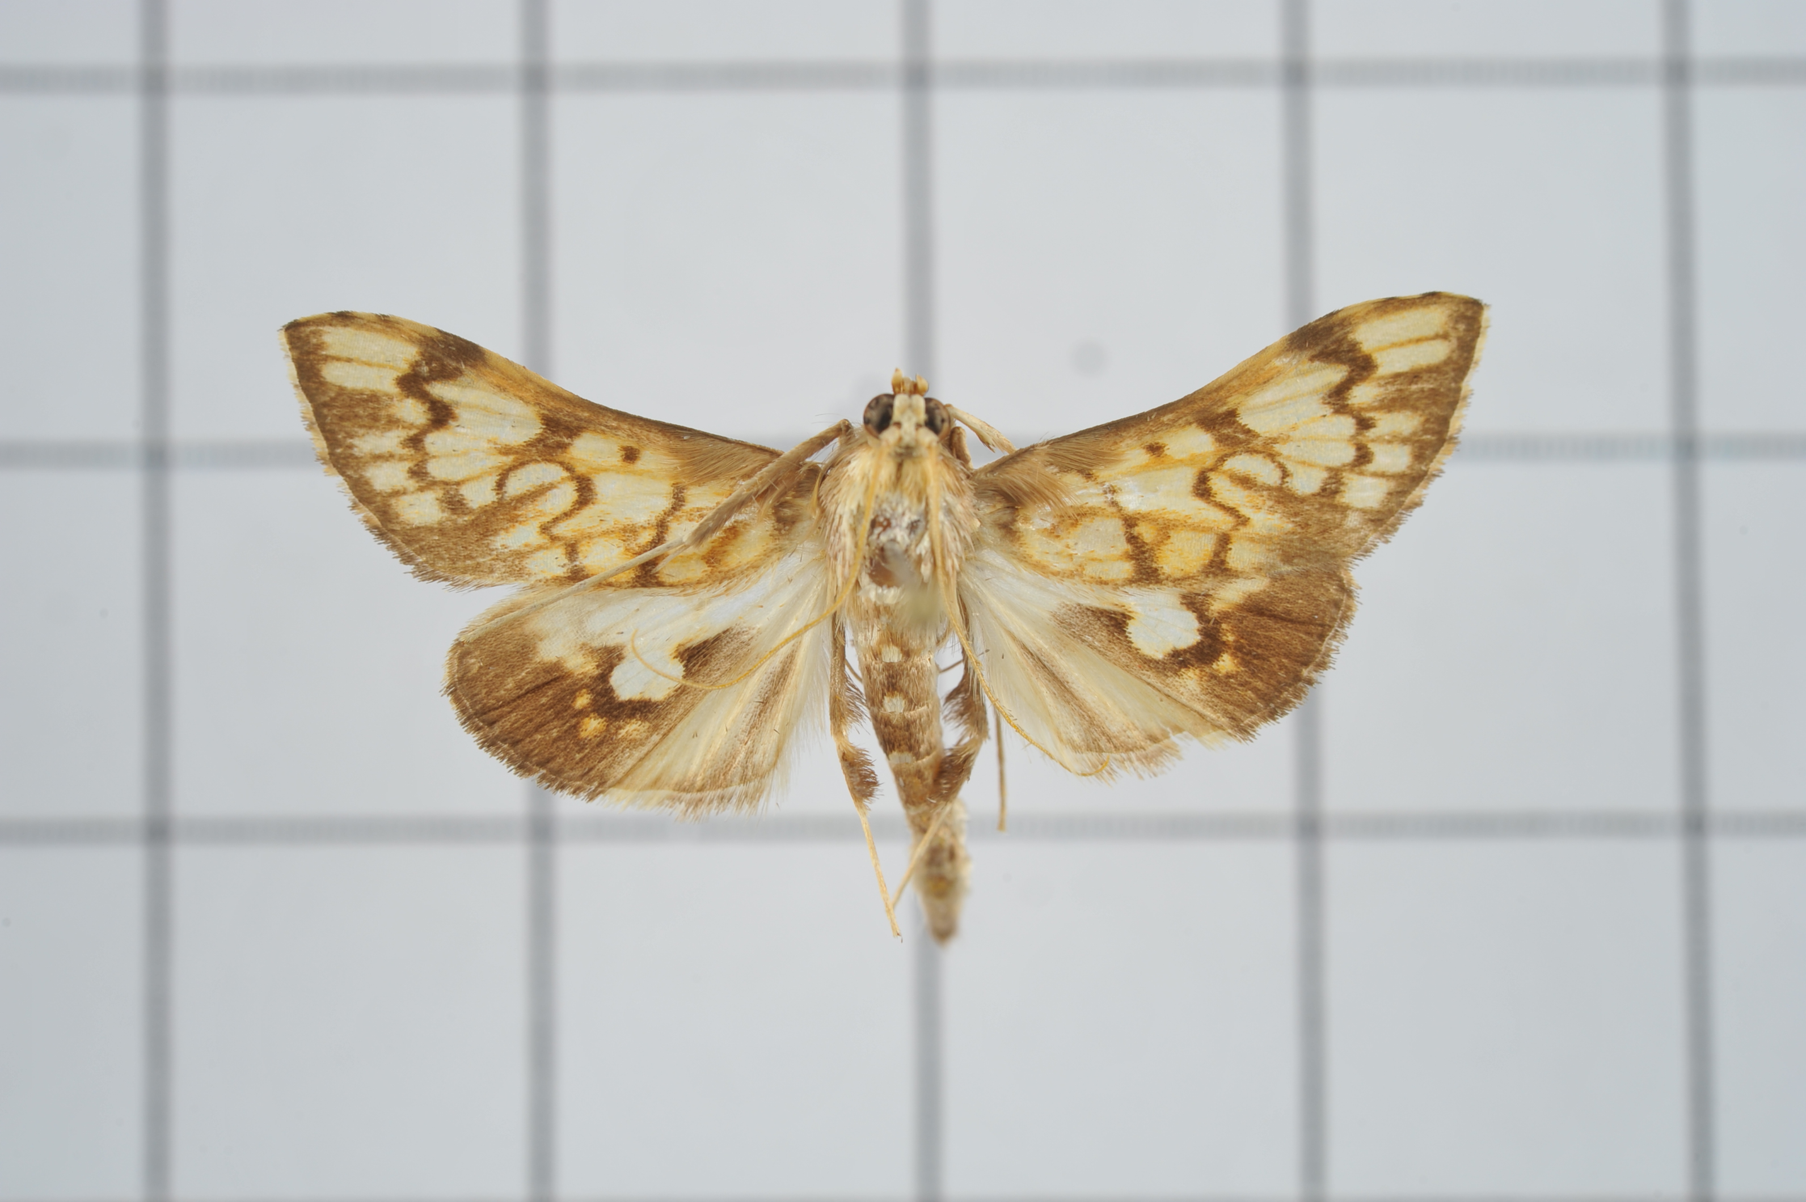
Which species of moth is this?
Neoanalthes nebulalis
